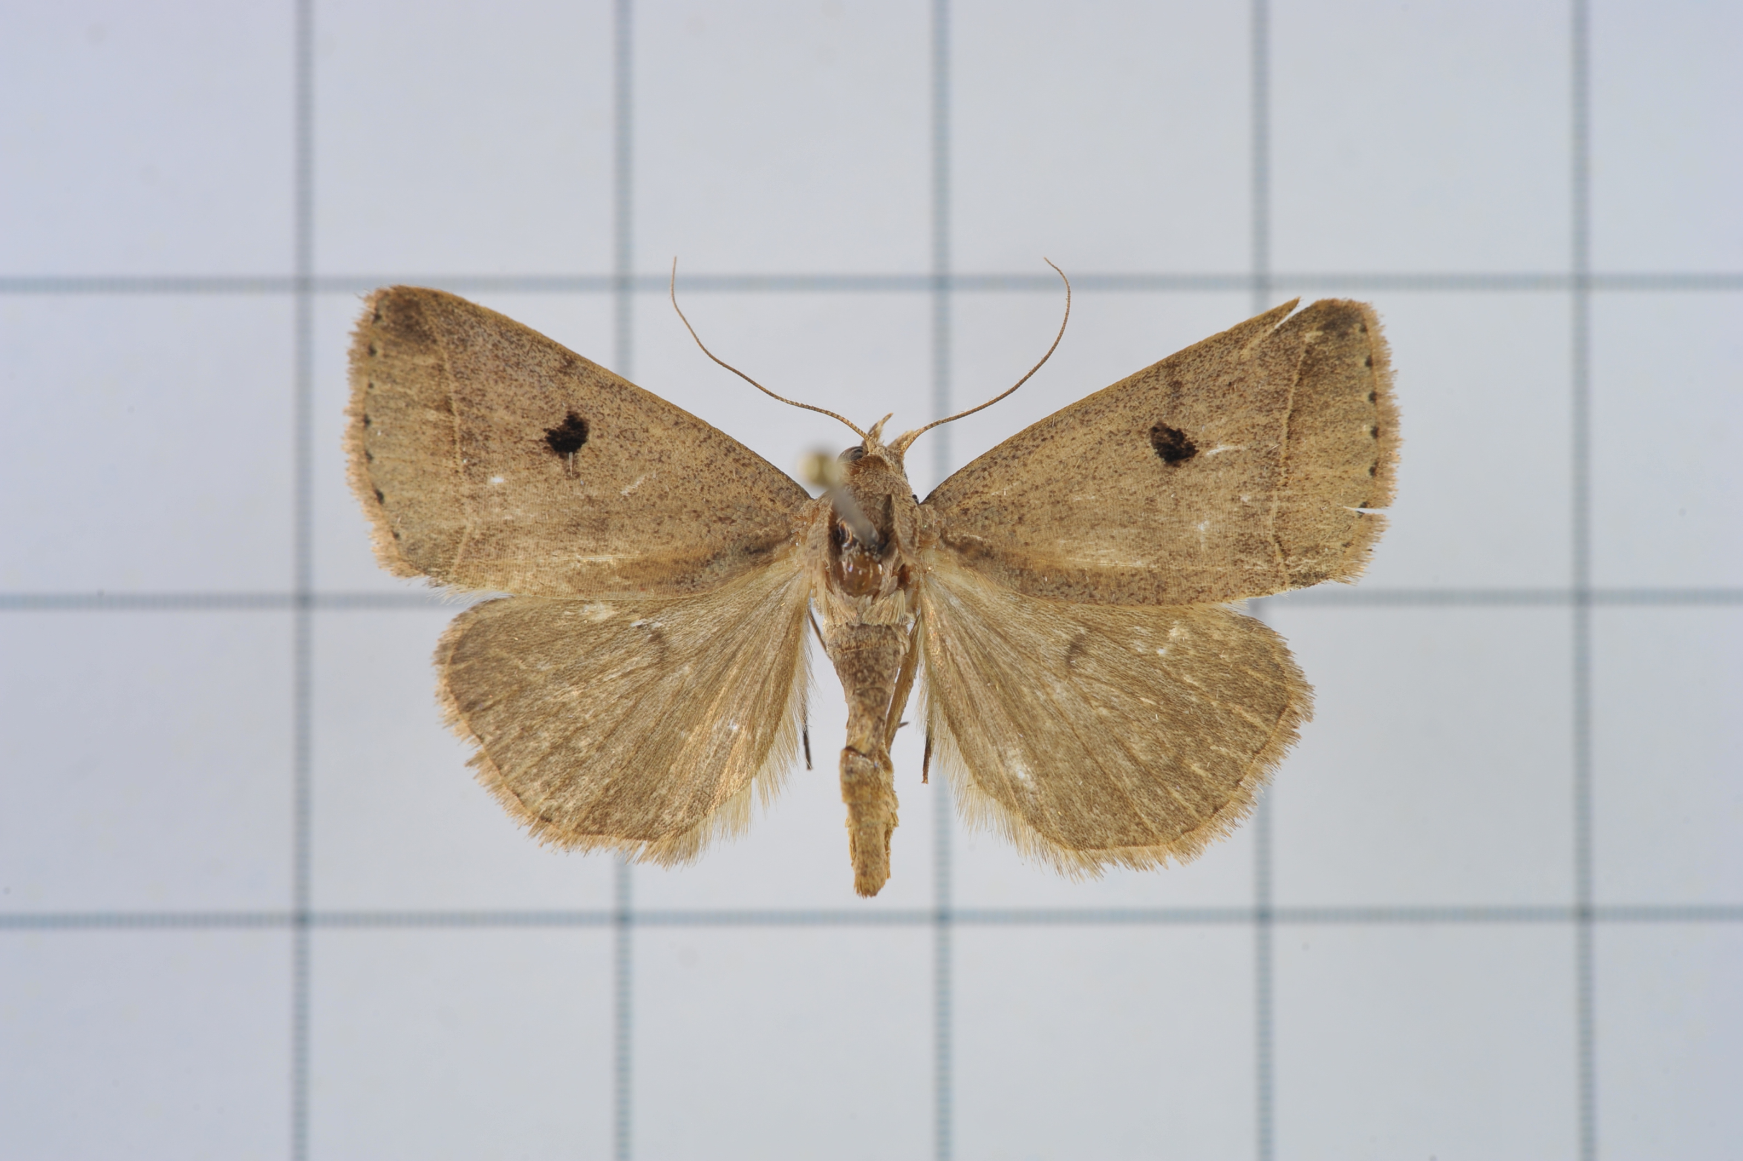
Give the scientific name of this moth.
Bocula caradrinoides
